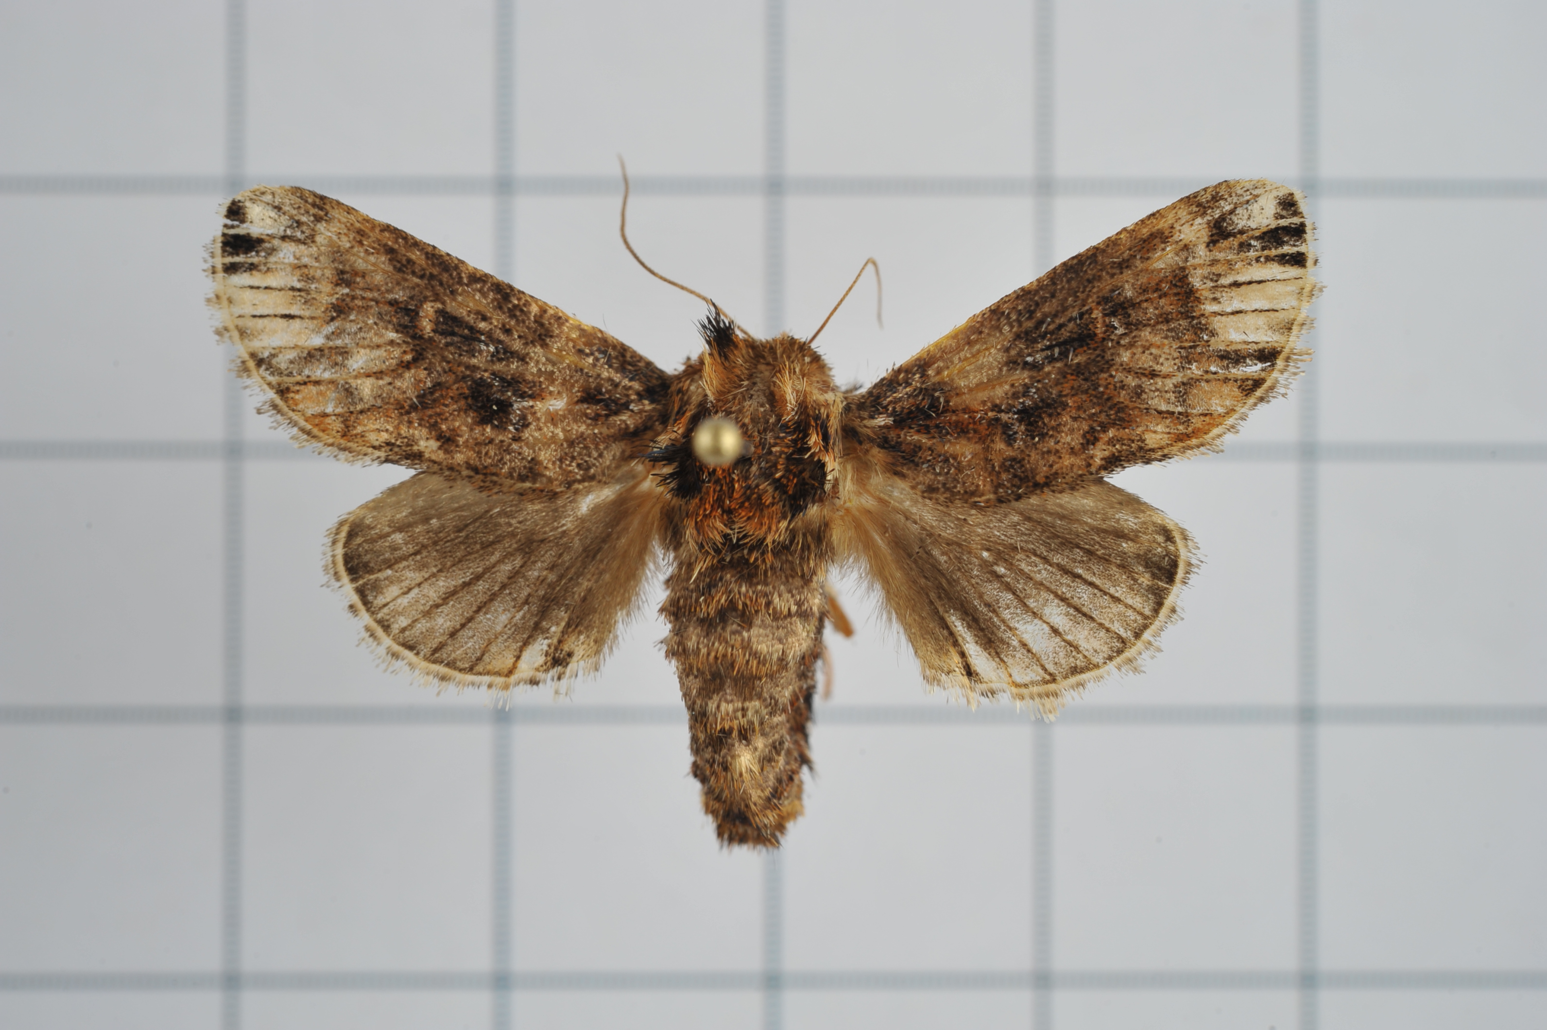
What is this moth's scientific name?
Belippa horrida
